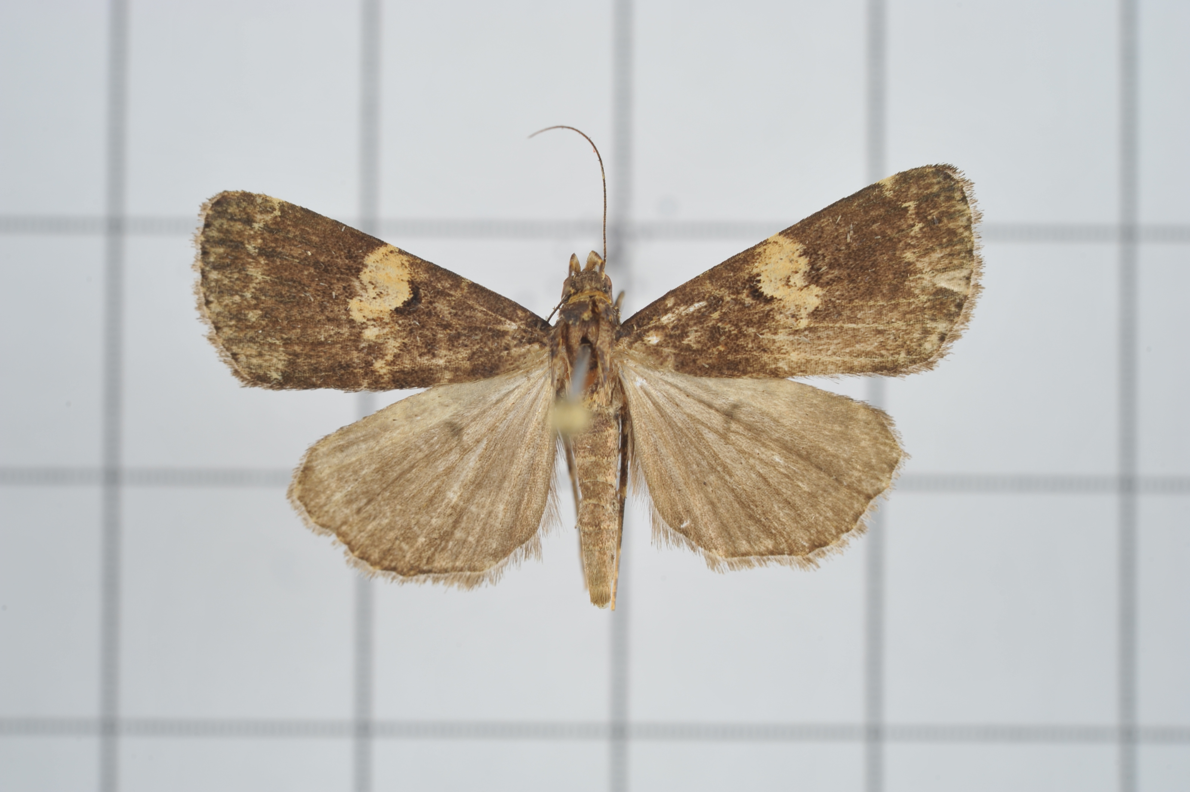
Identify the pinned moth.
Hydrillodes gravatalis
